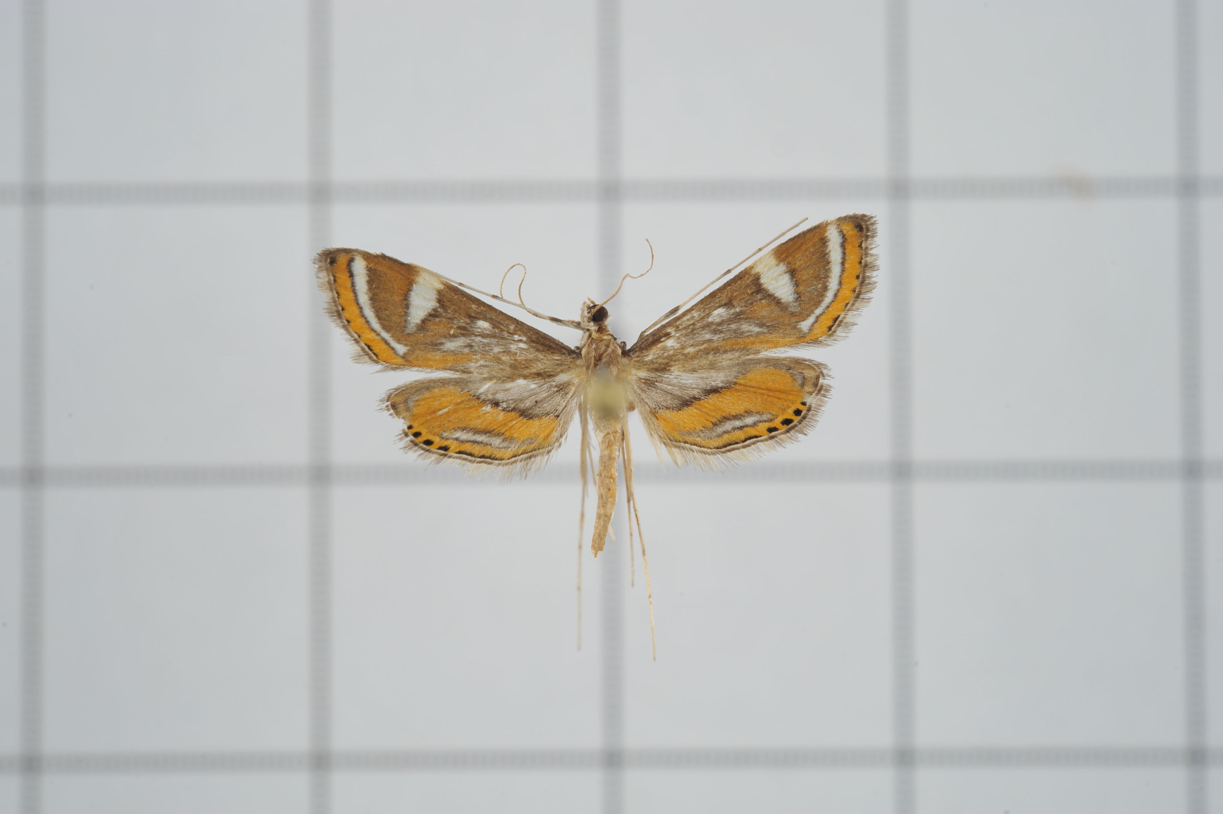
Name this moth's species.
Strepsinoma croesusalis
